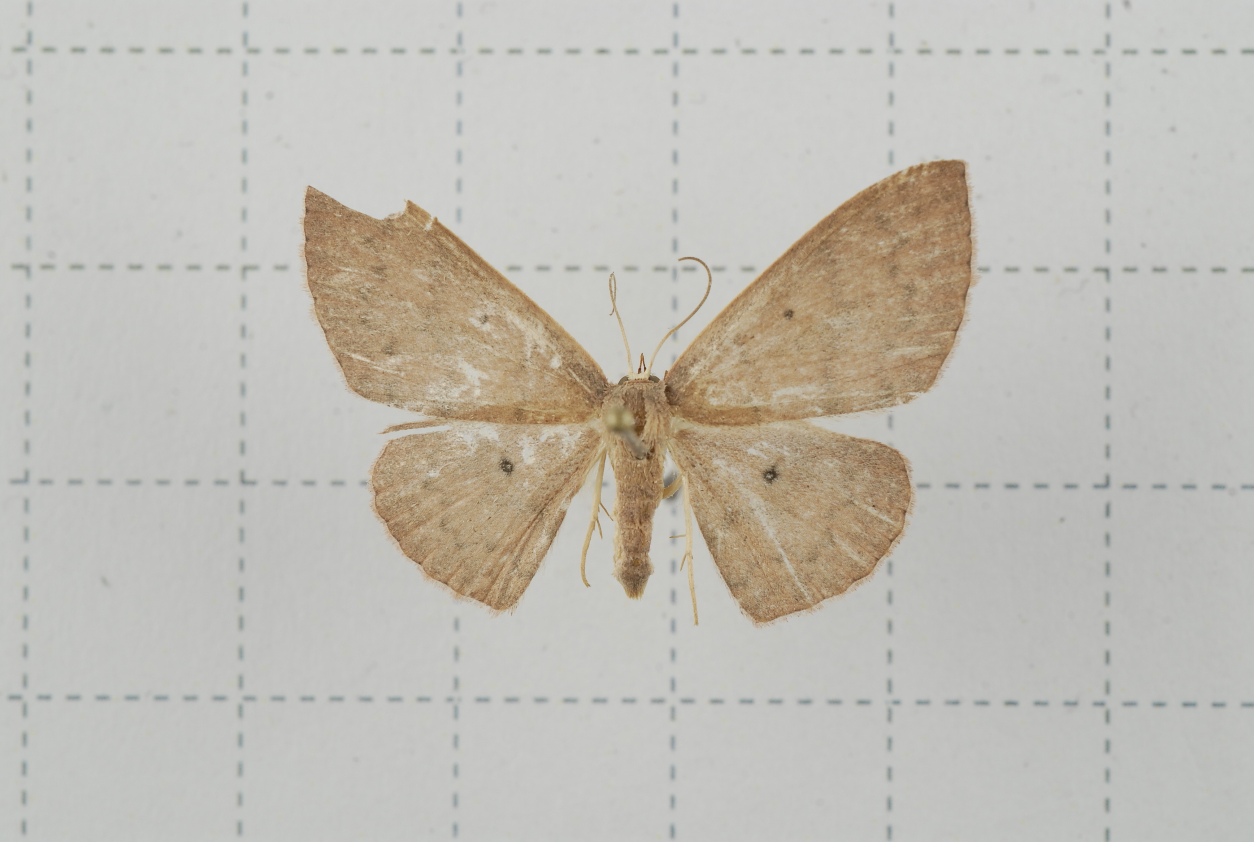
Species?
Organopoda carnearia carnearia
